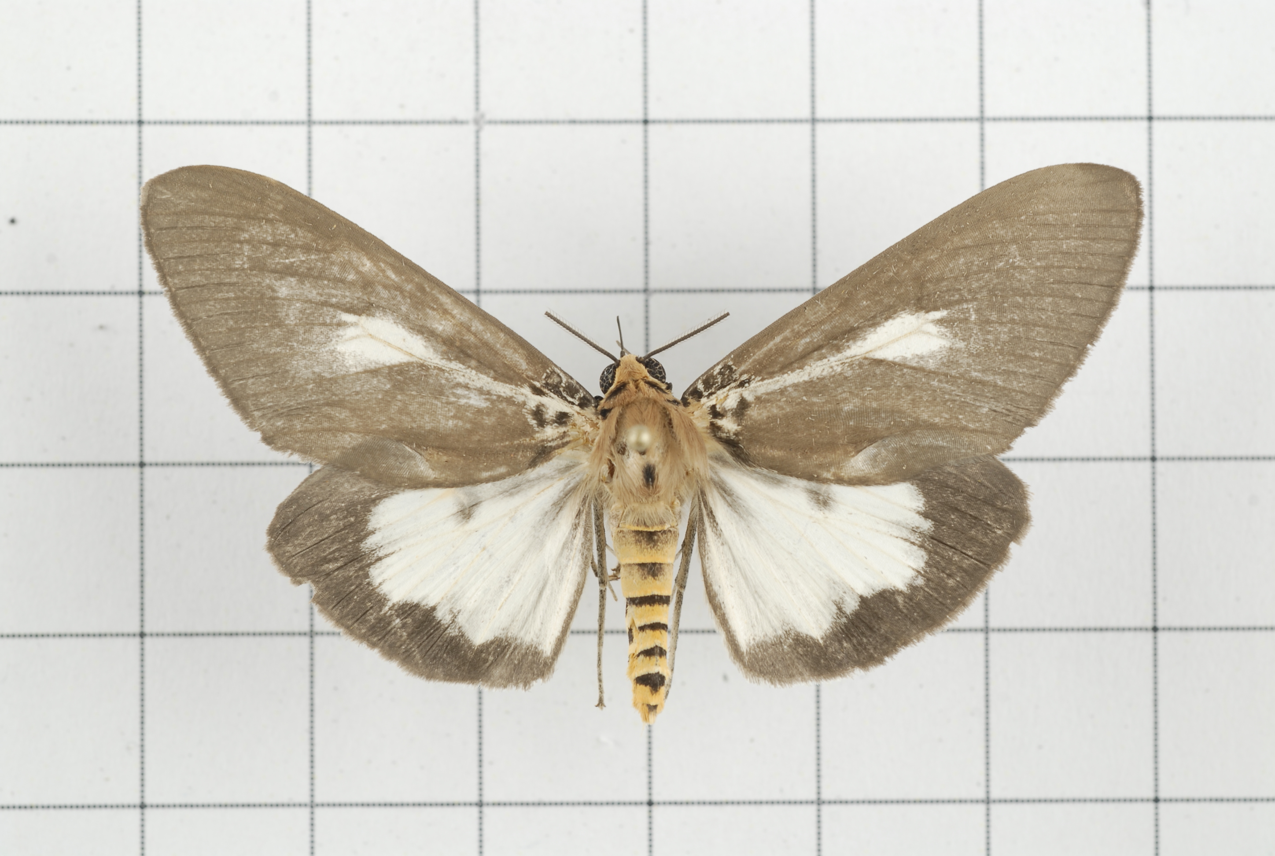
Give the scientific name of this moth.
Asota heliconia zebrina
